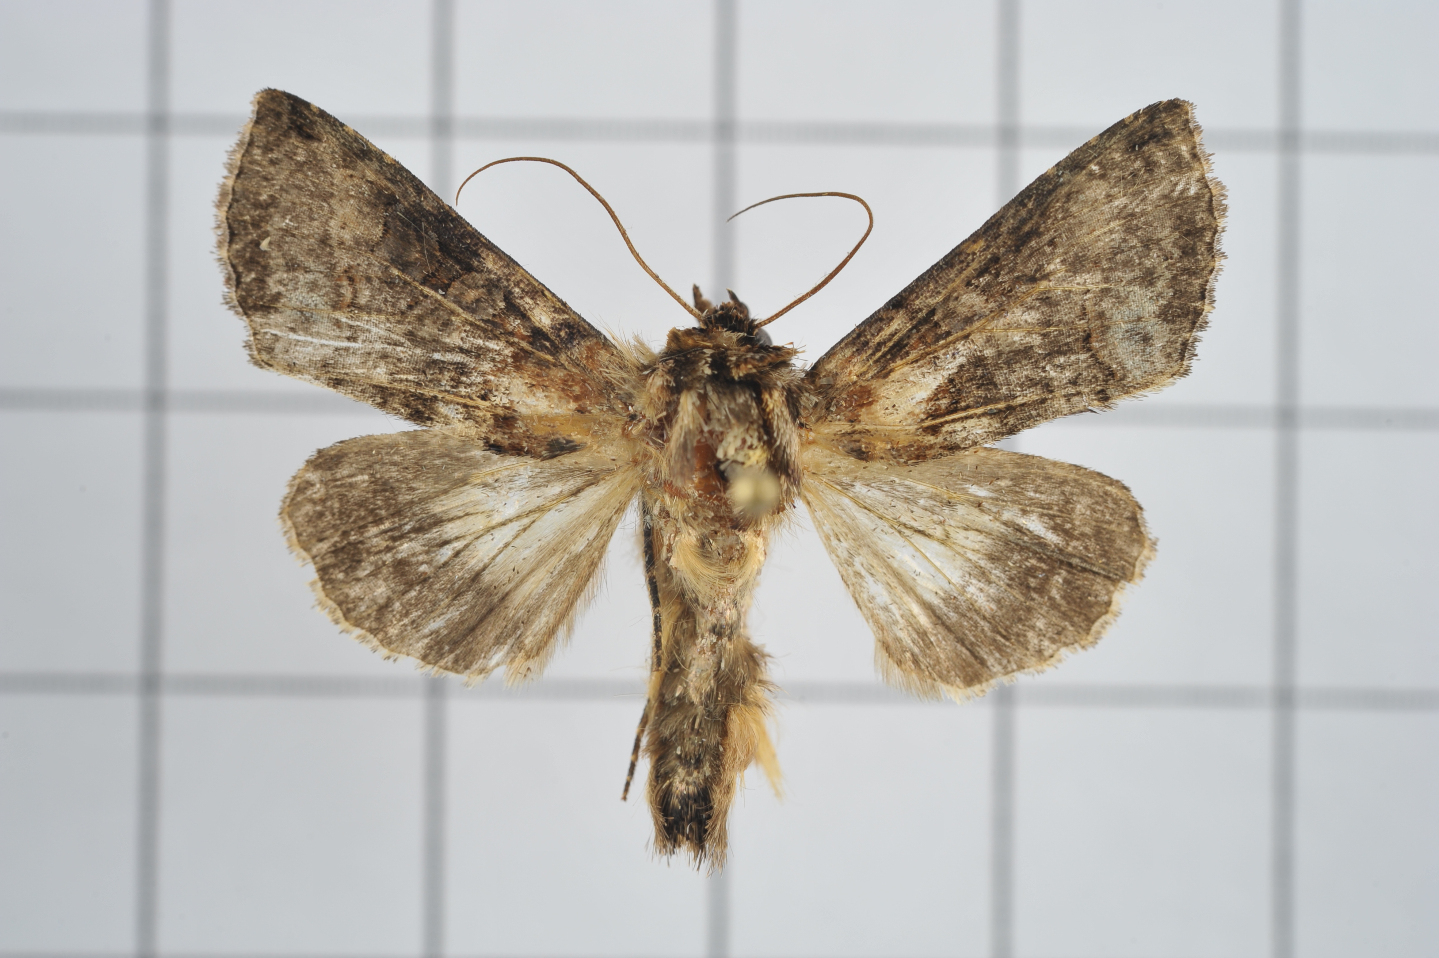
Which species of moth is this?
Abrostola anophioides
